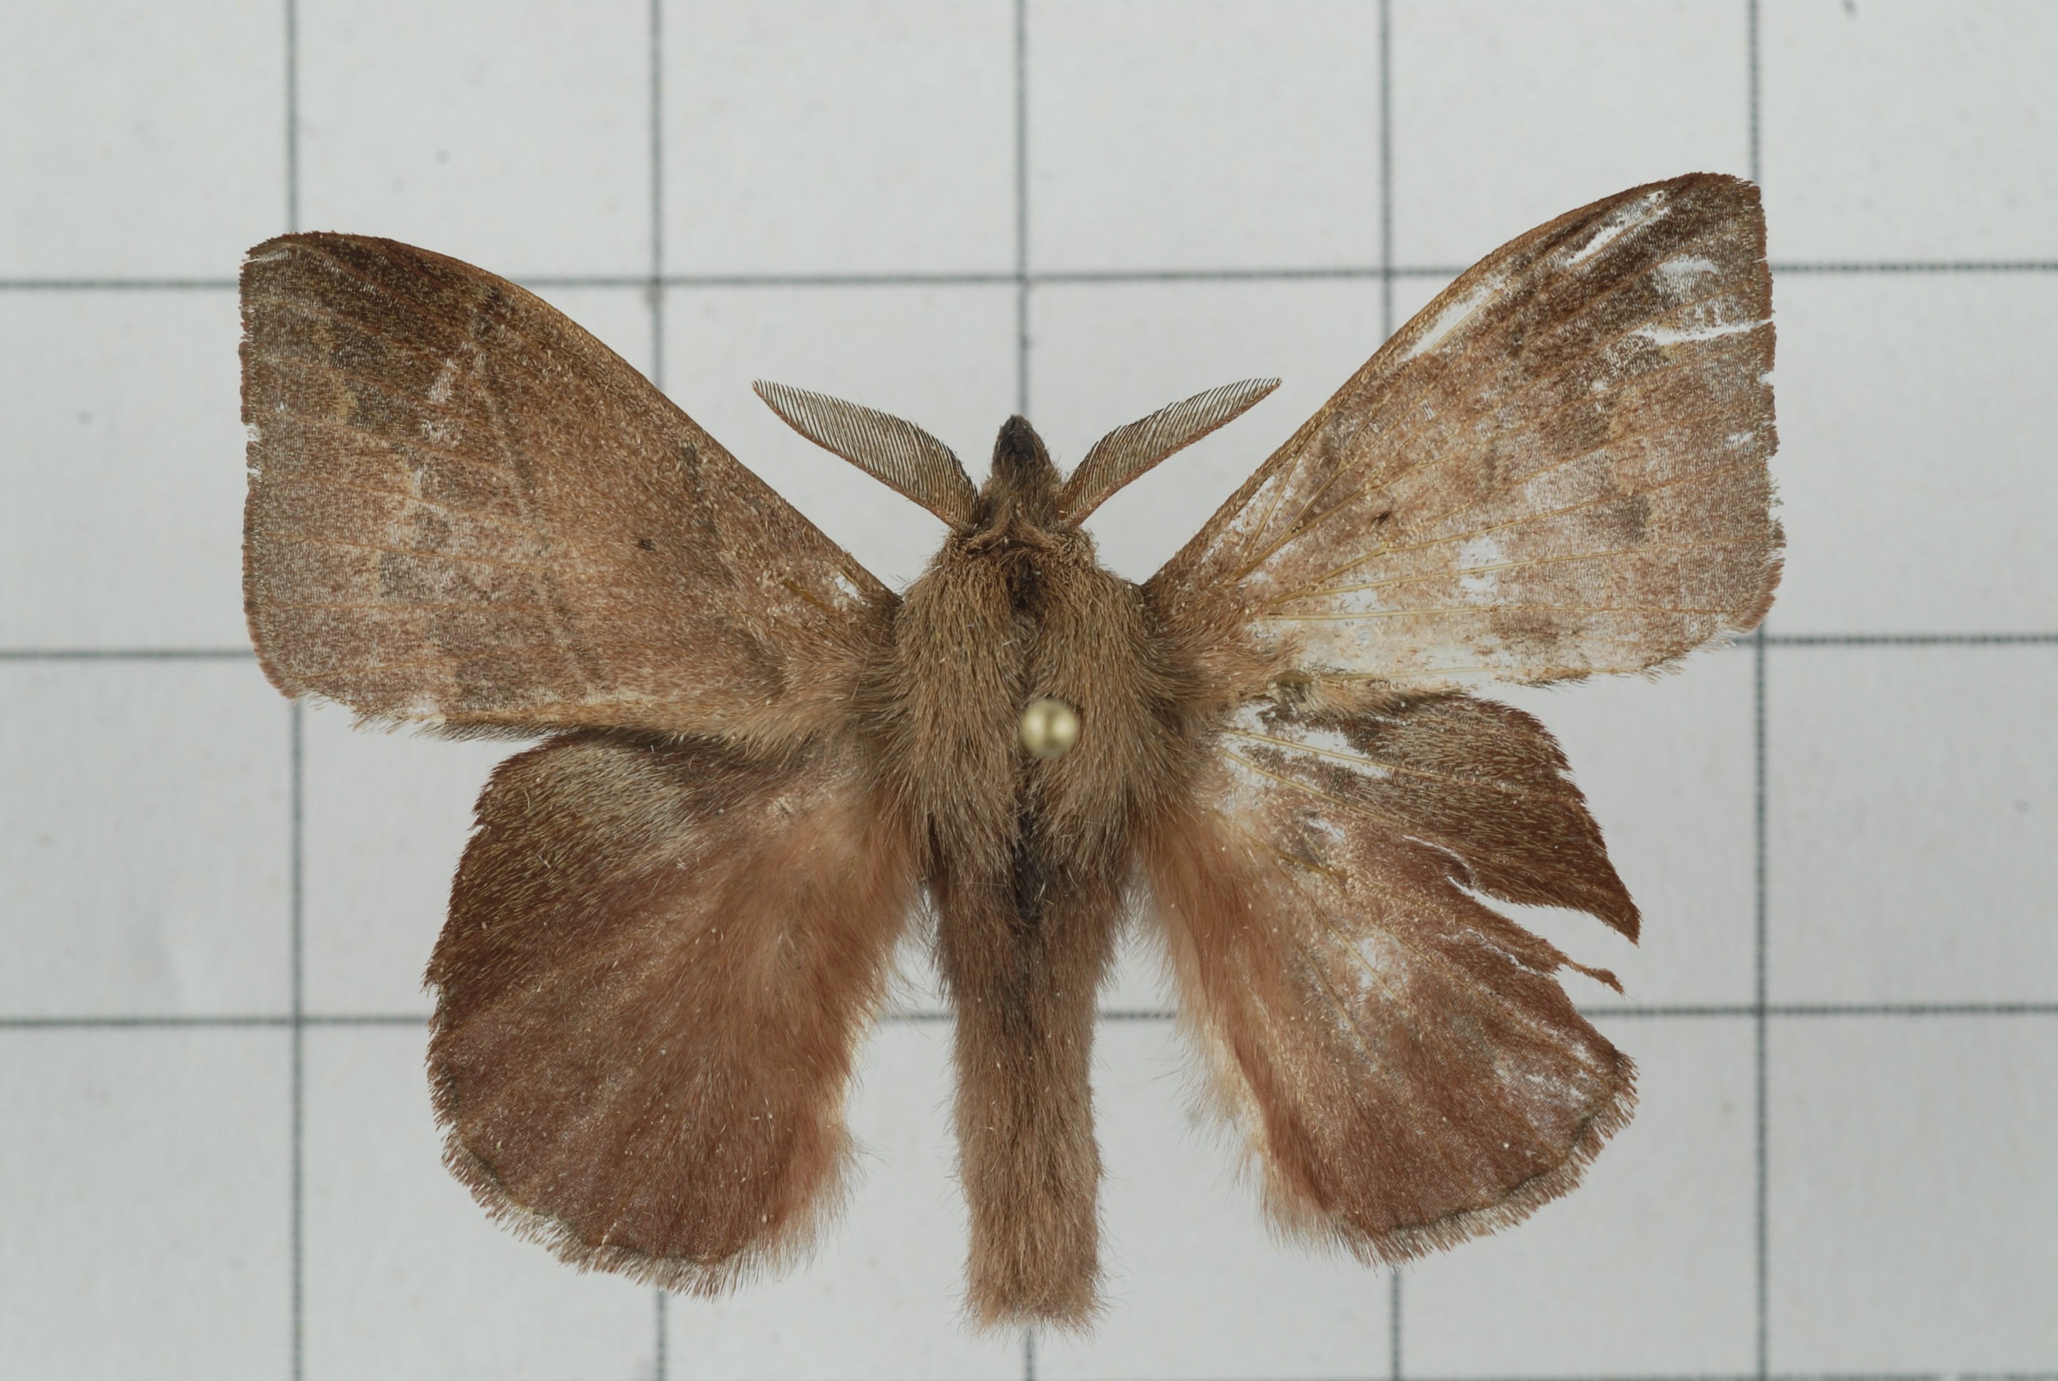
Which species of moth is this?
Arguda horishana
